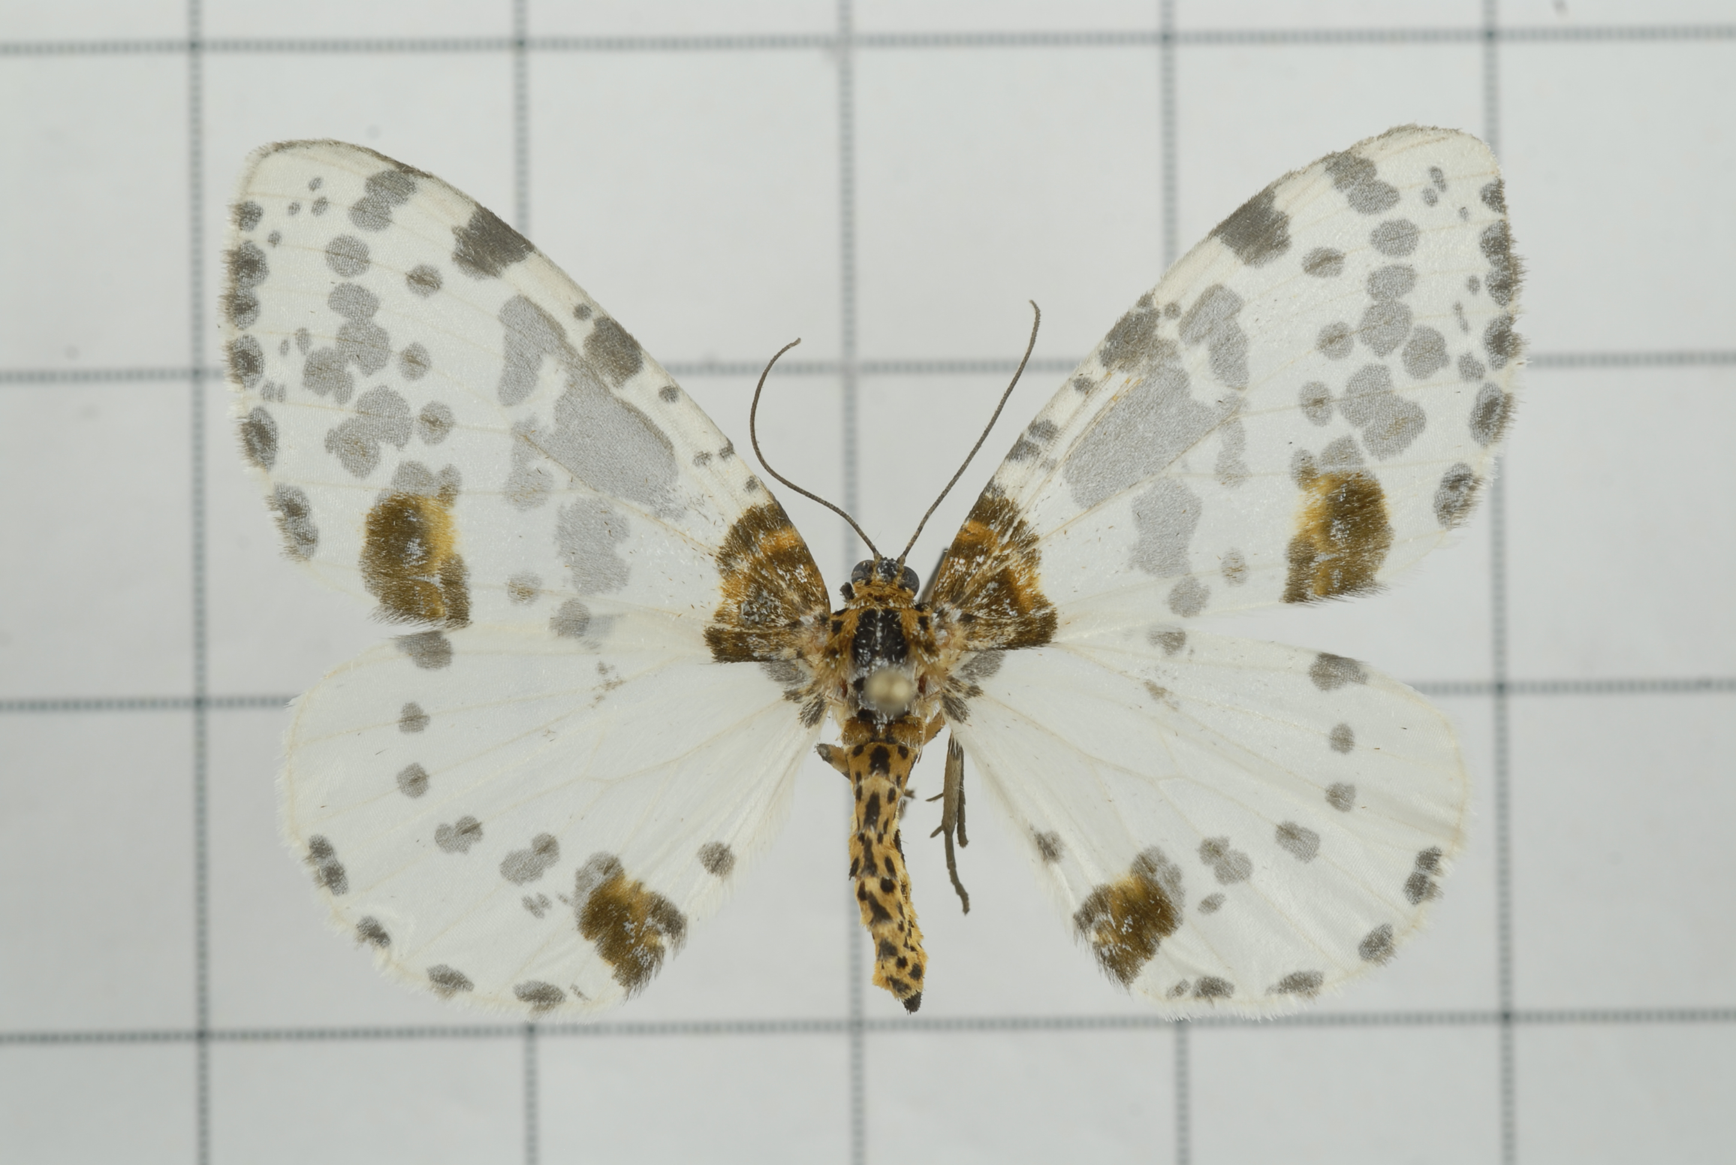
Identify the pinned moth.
Abraxas suspecta
